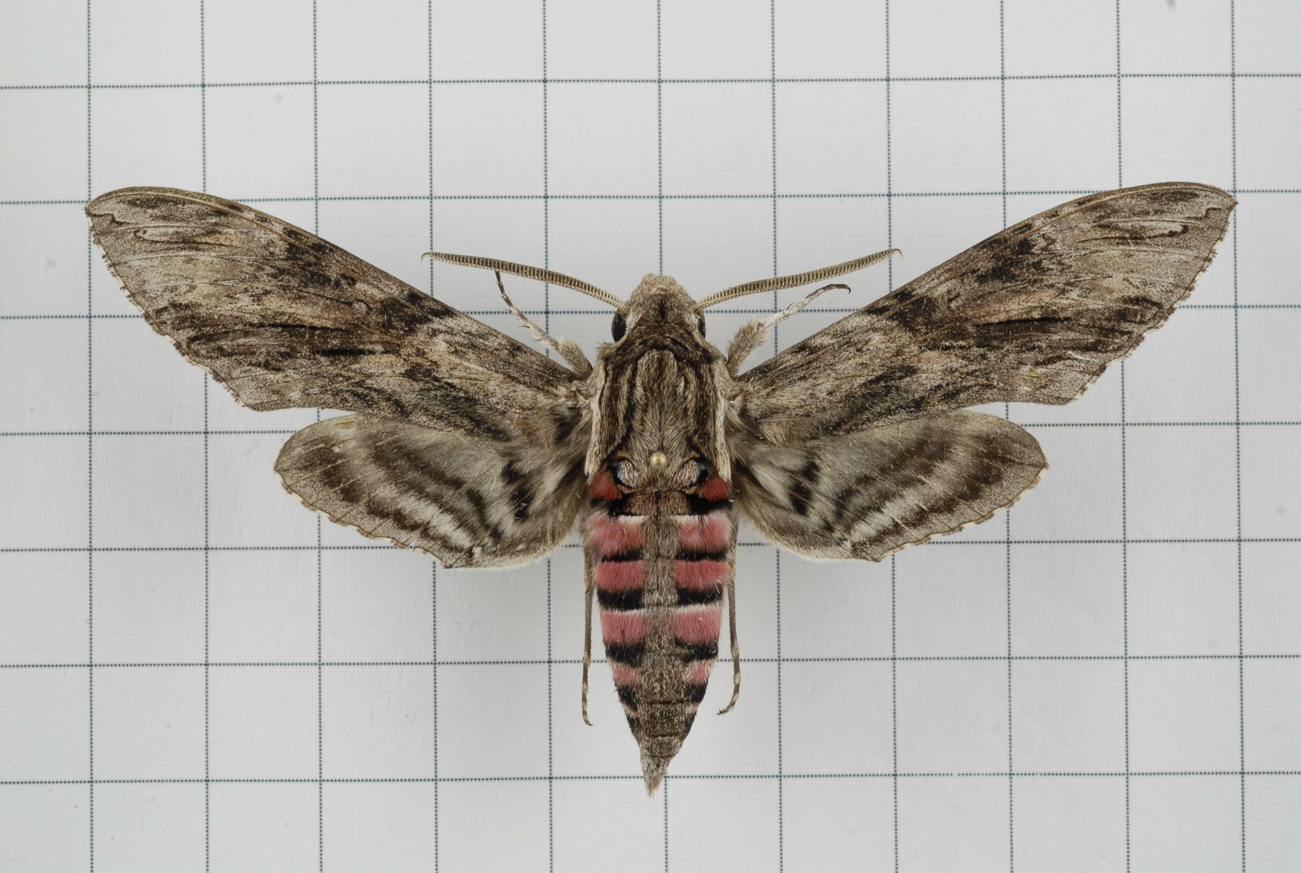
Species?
Agrius convolvuli
